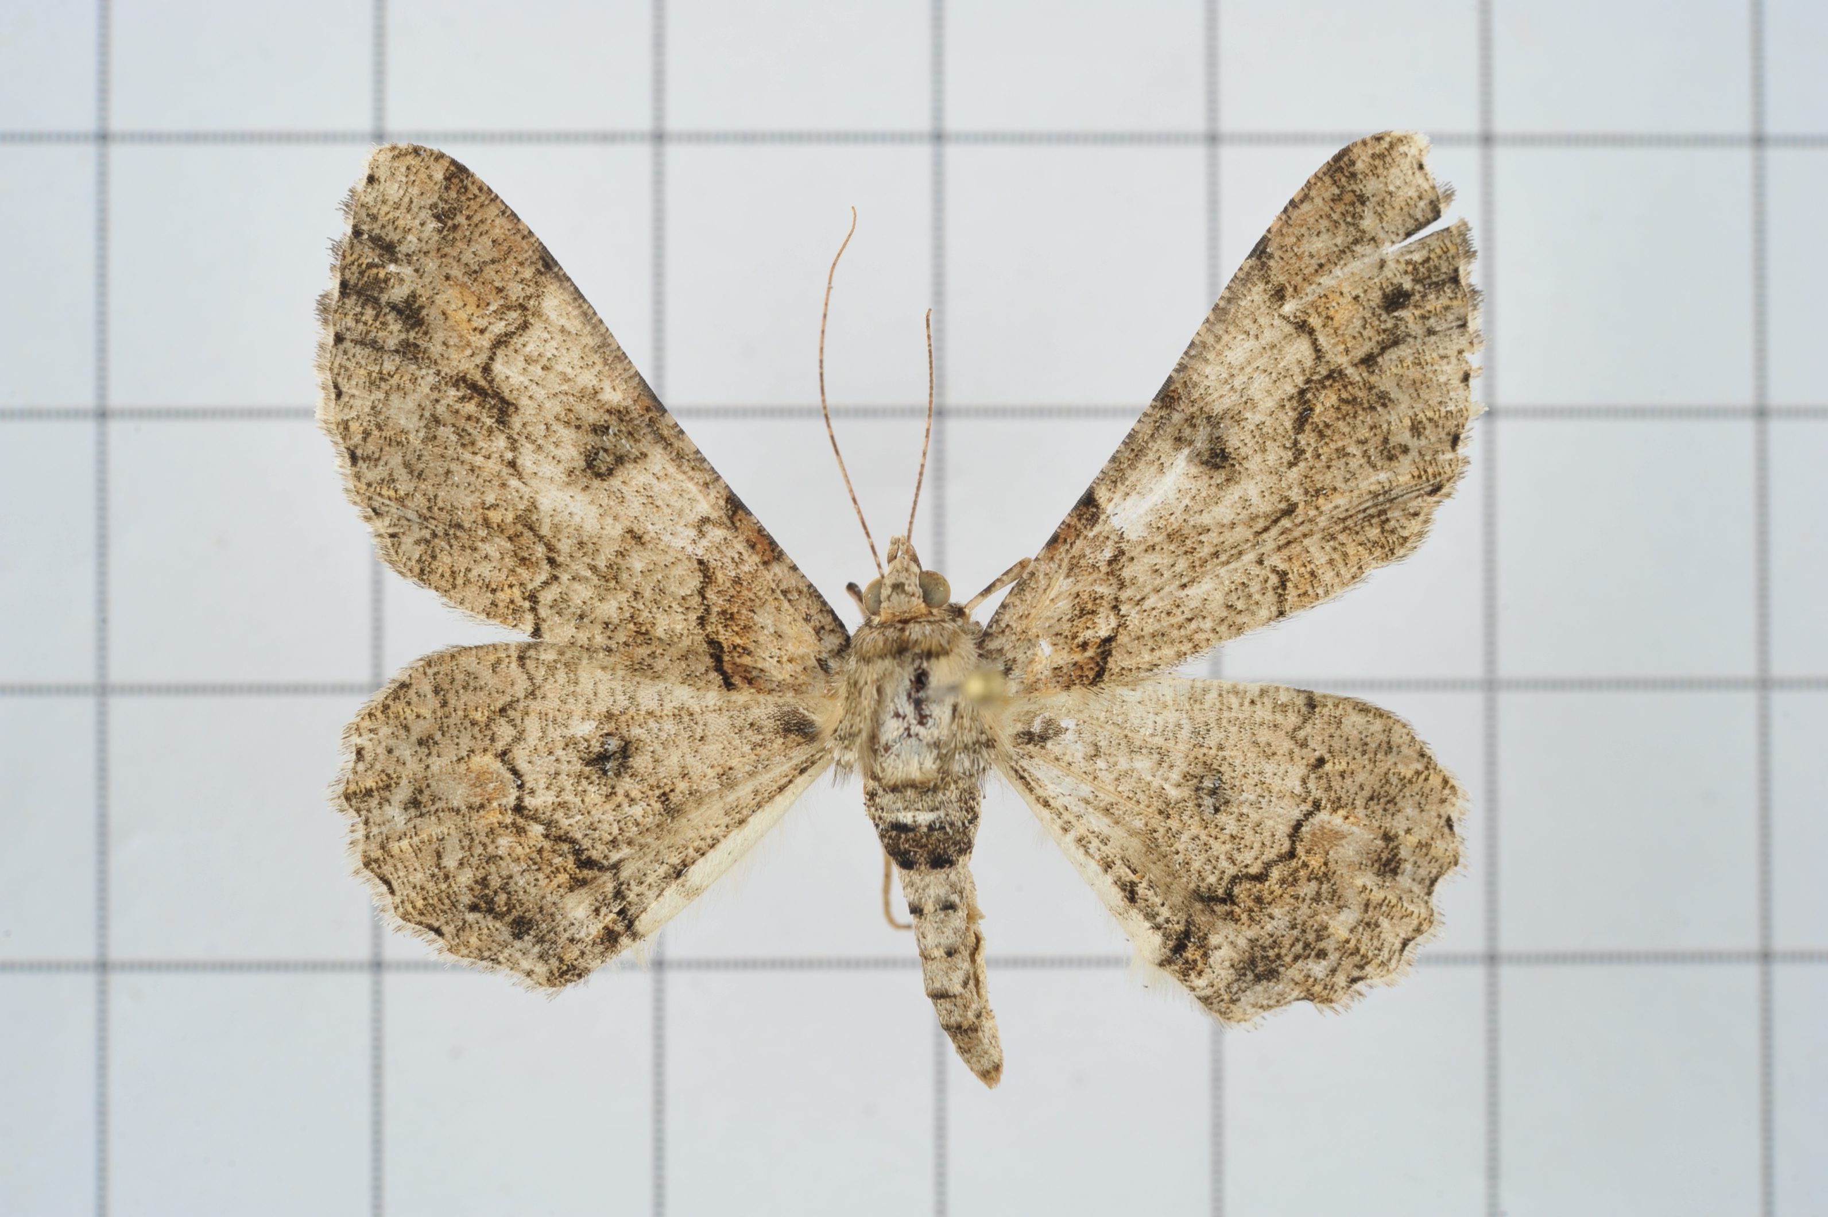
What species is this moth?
Cleora fraterna
